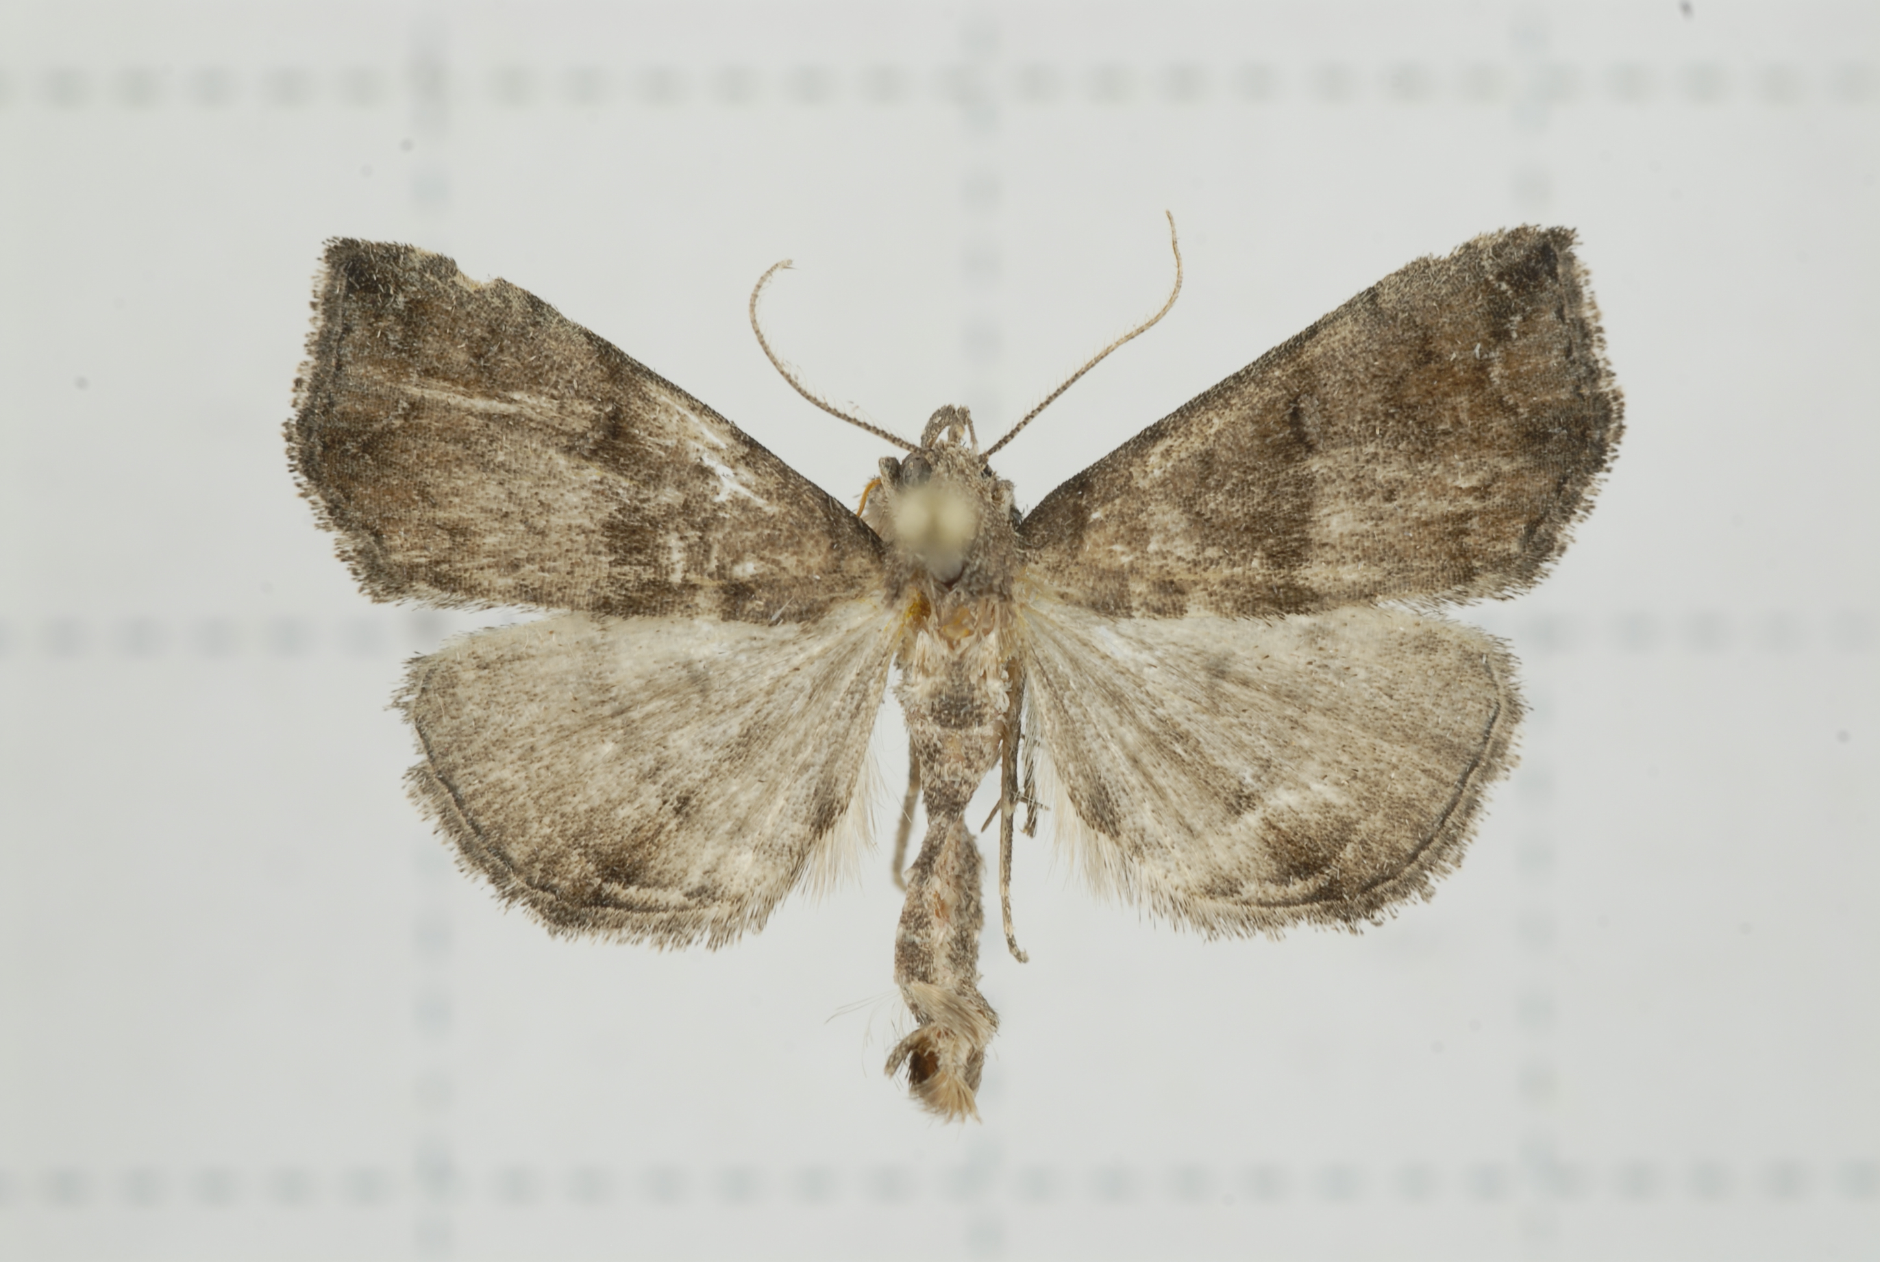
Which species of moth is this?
Hipoepa fractalis
